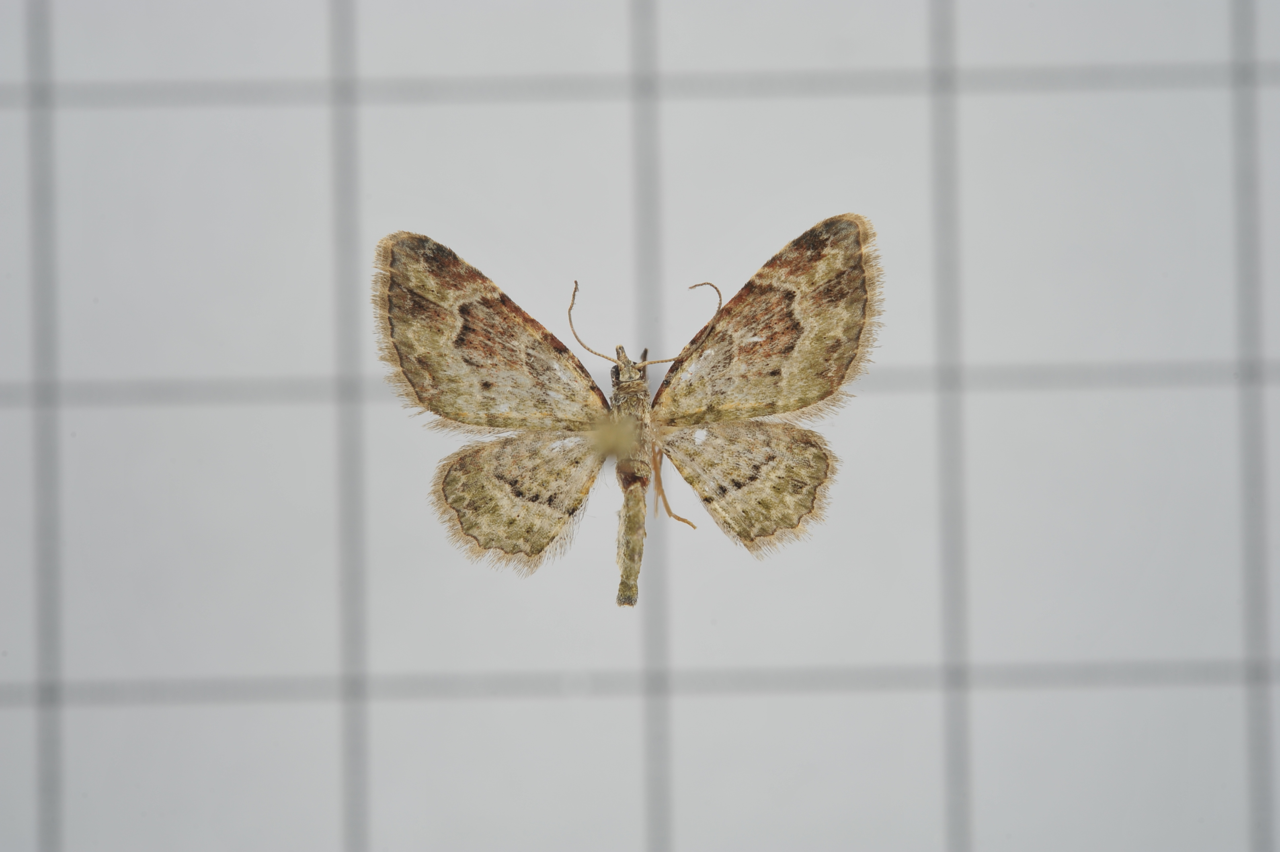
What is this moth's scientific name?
Calluga costalis
